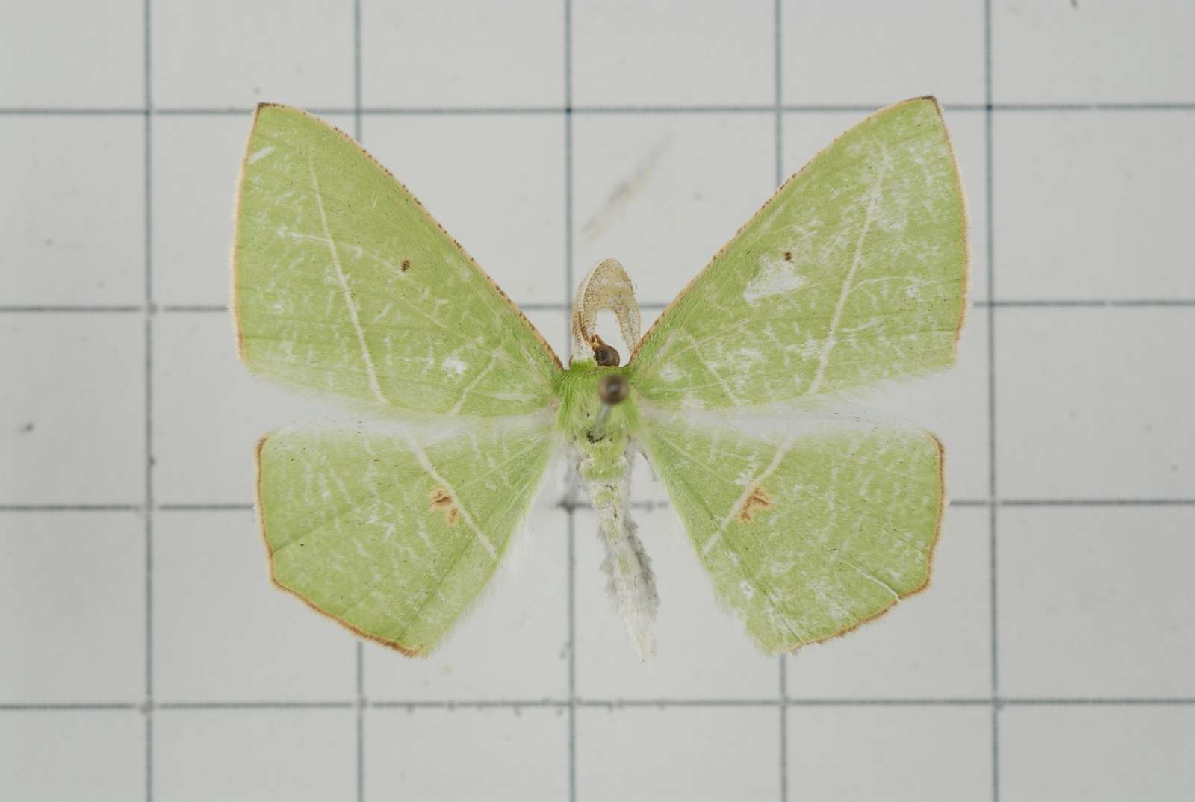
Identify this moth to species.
Tanaoctenia haliaria
